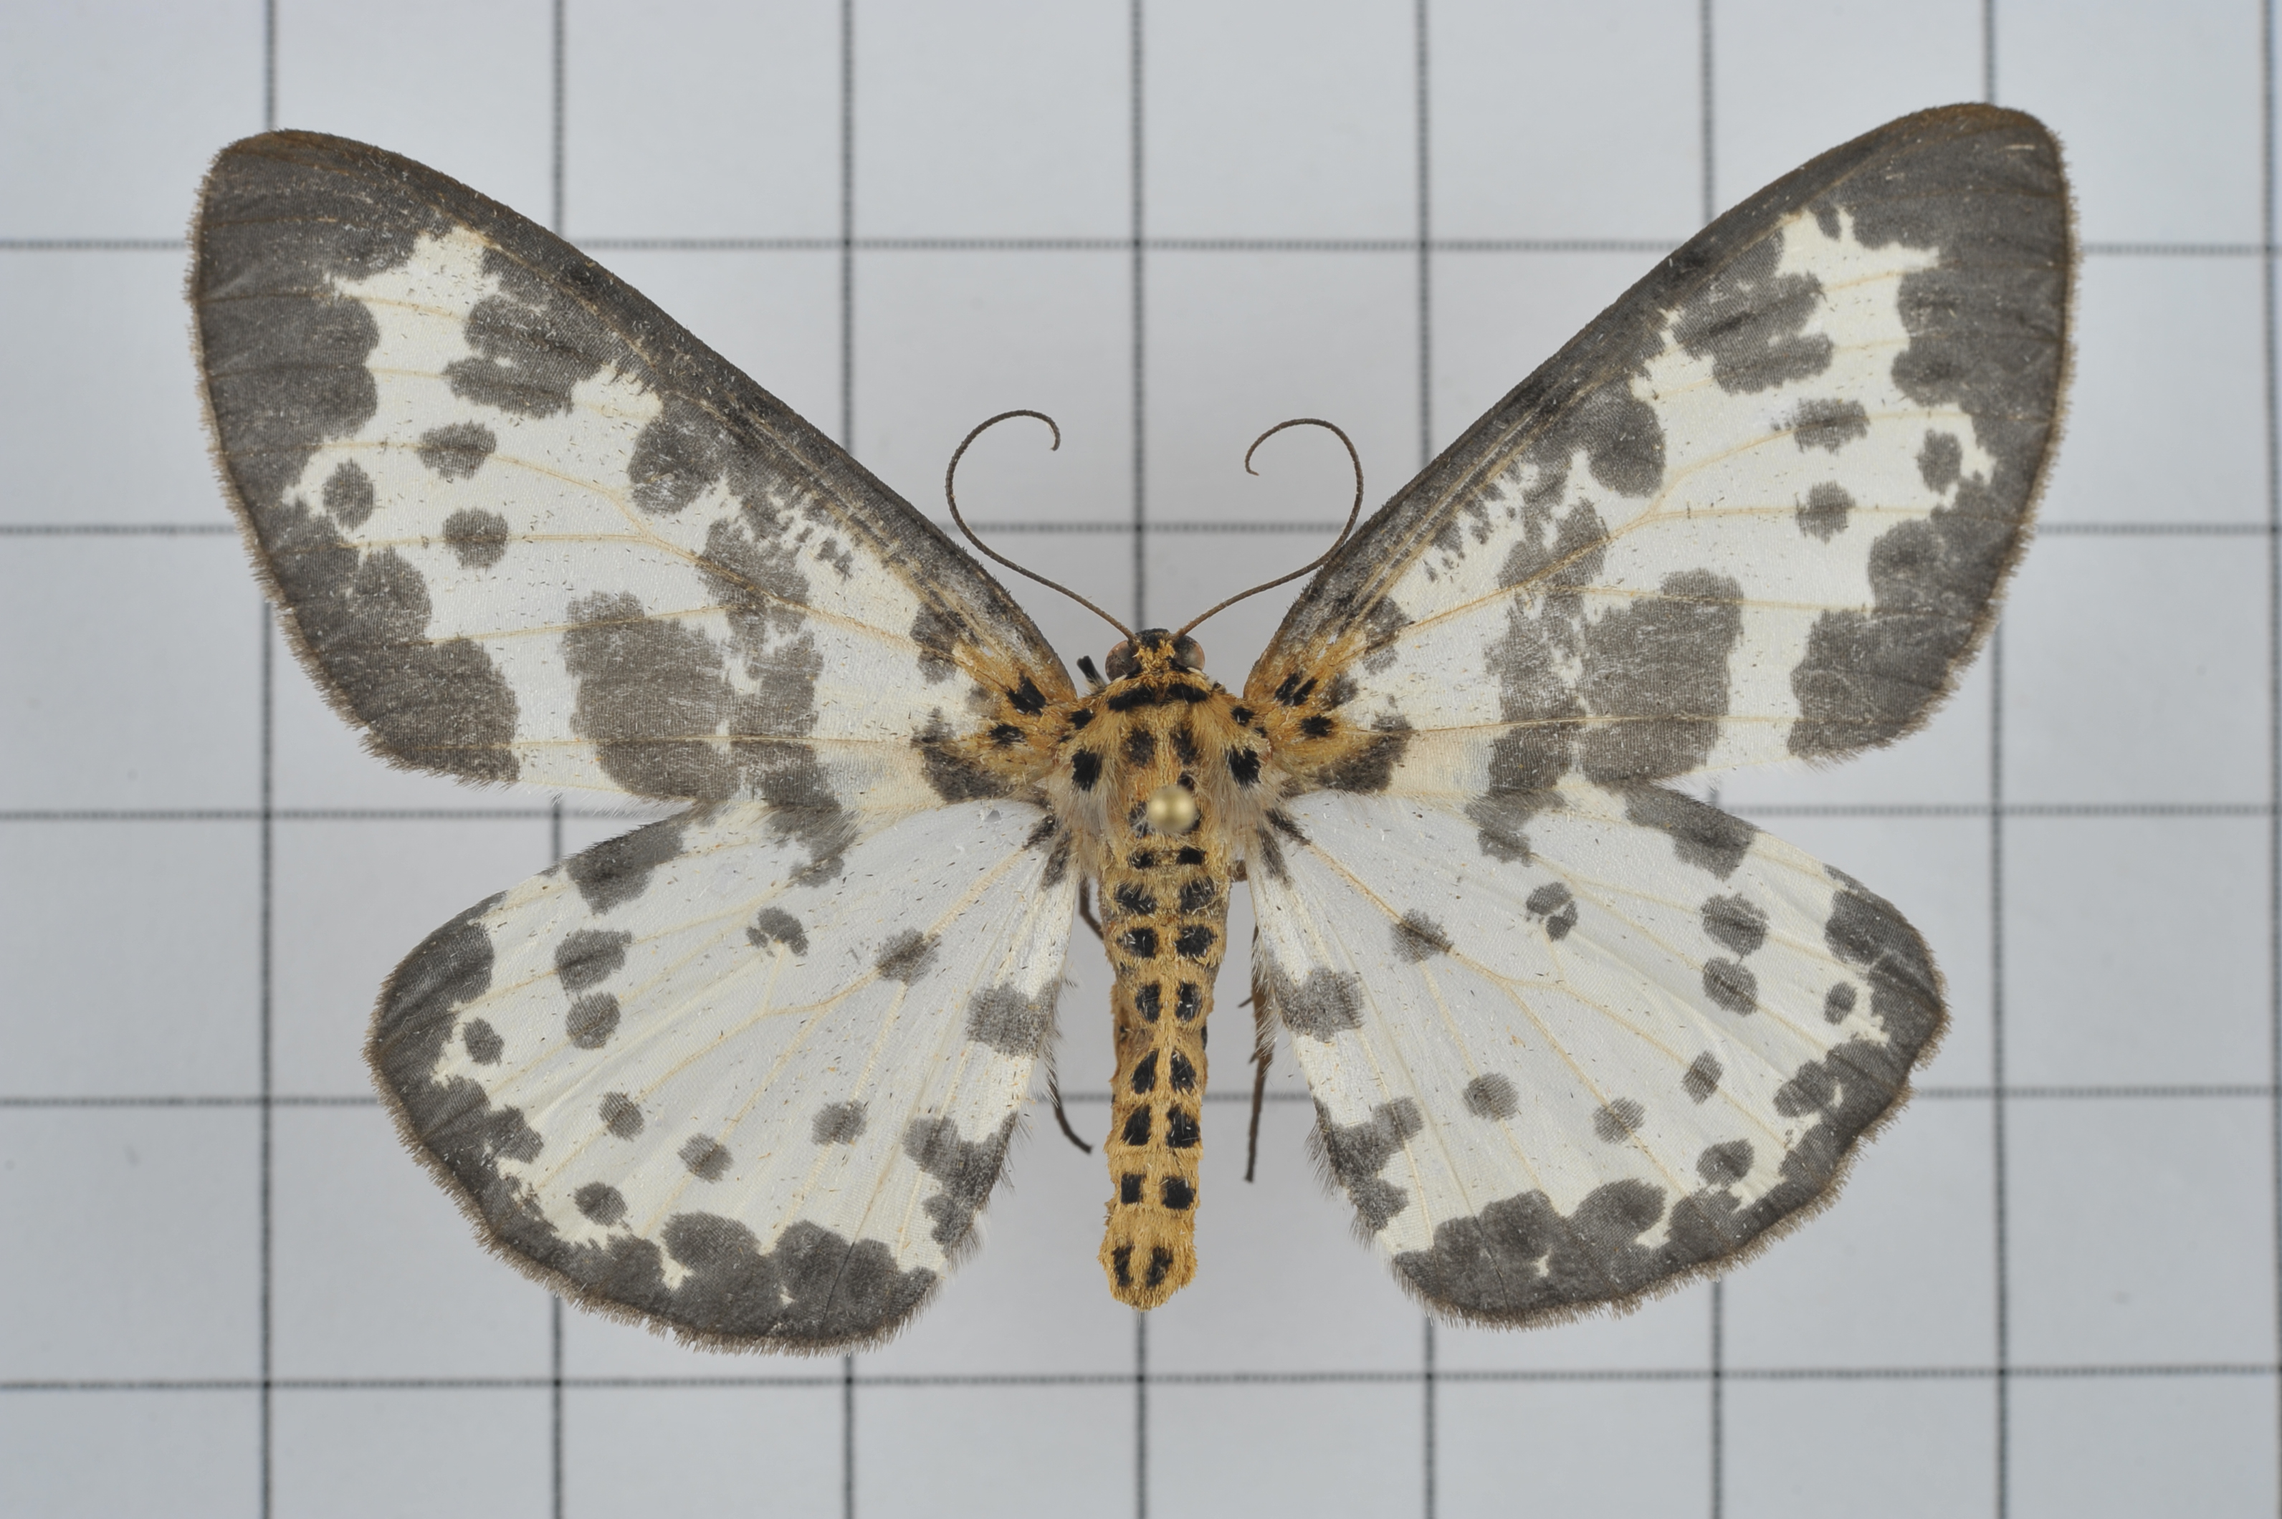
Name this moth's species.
Percnia longitermen
